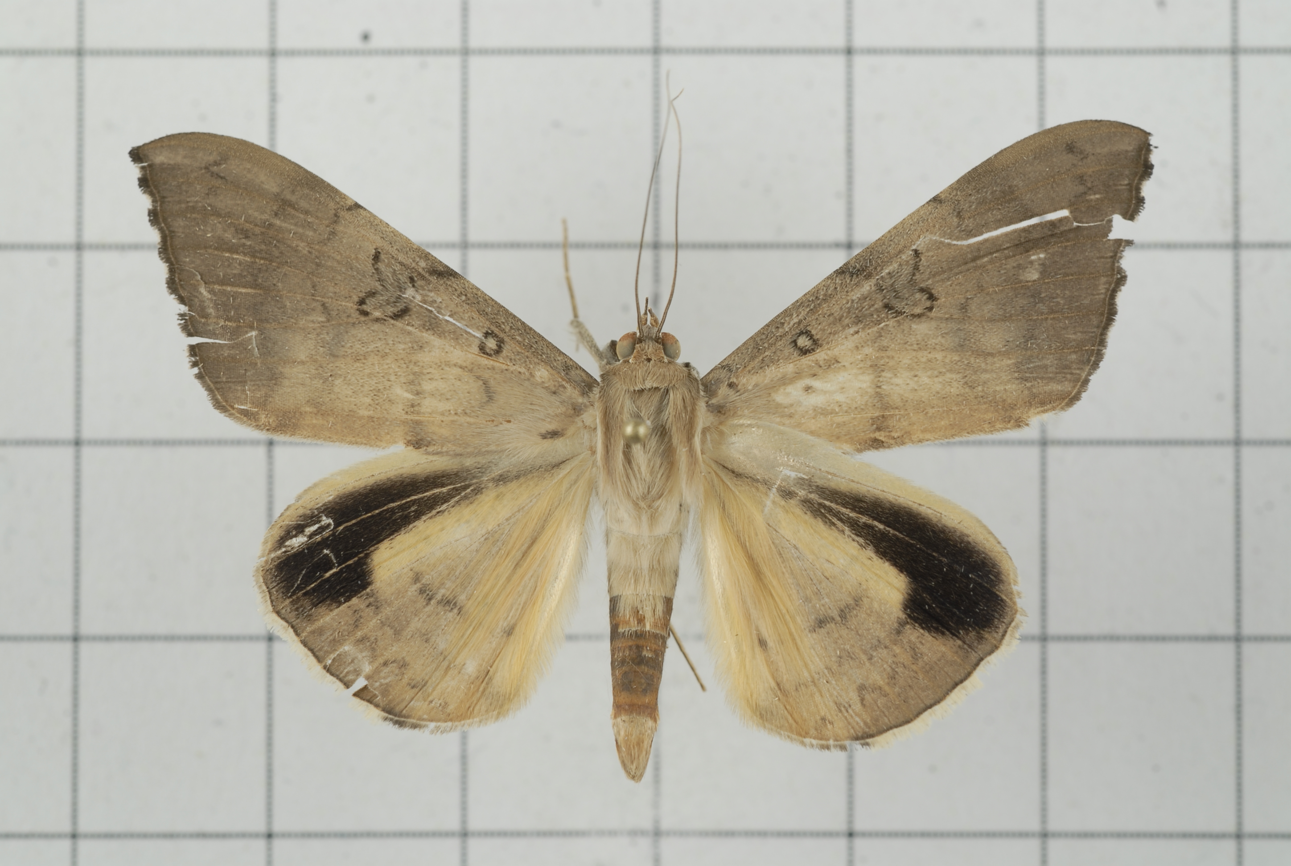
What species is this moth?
Oxyodes scrobiculata
